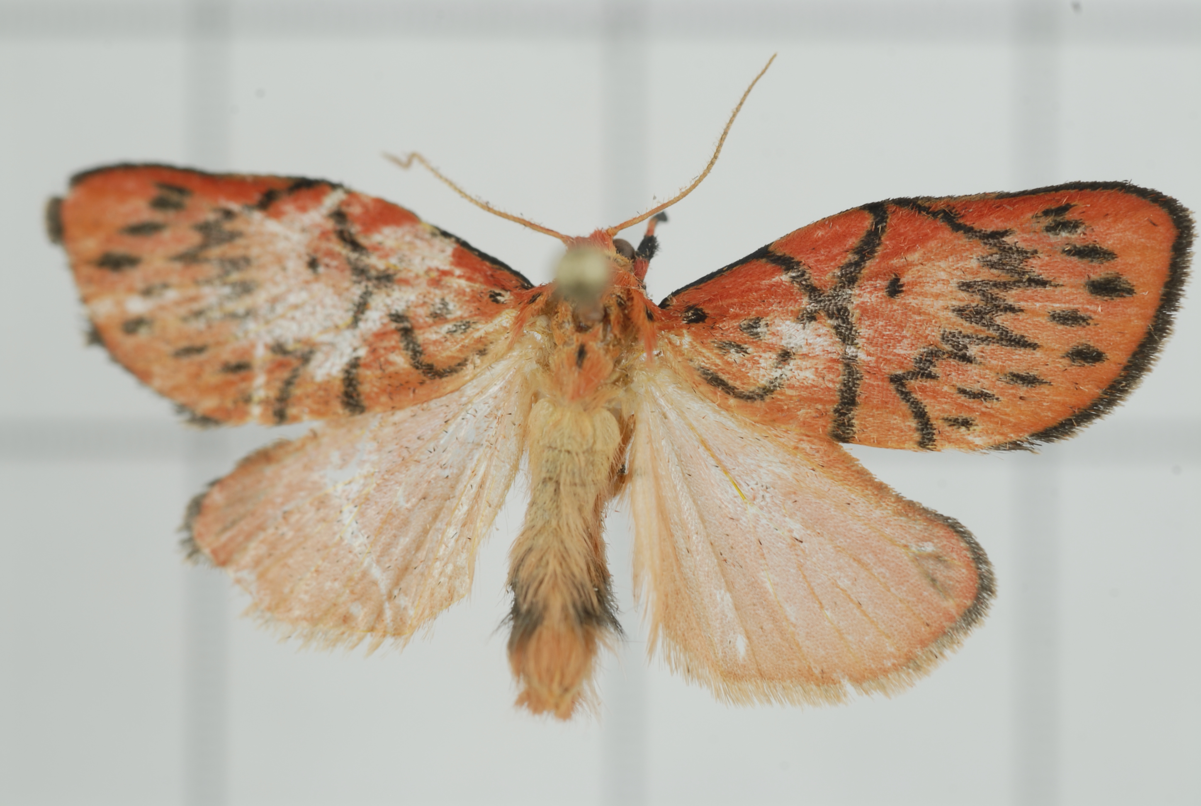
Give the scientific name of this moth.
Aberrasine lichenshihi
